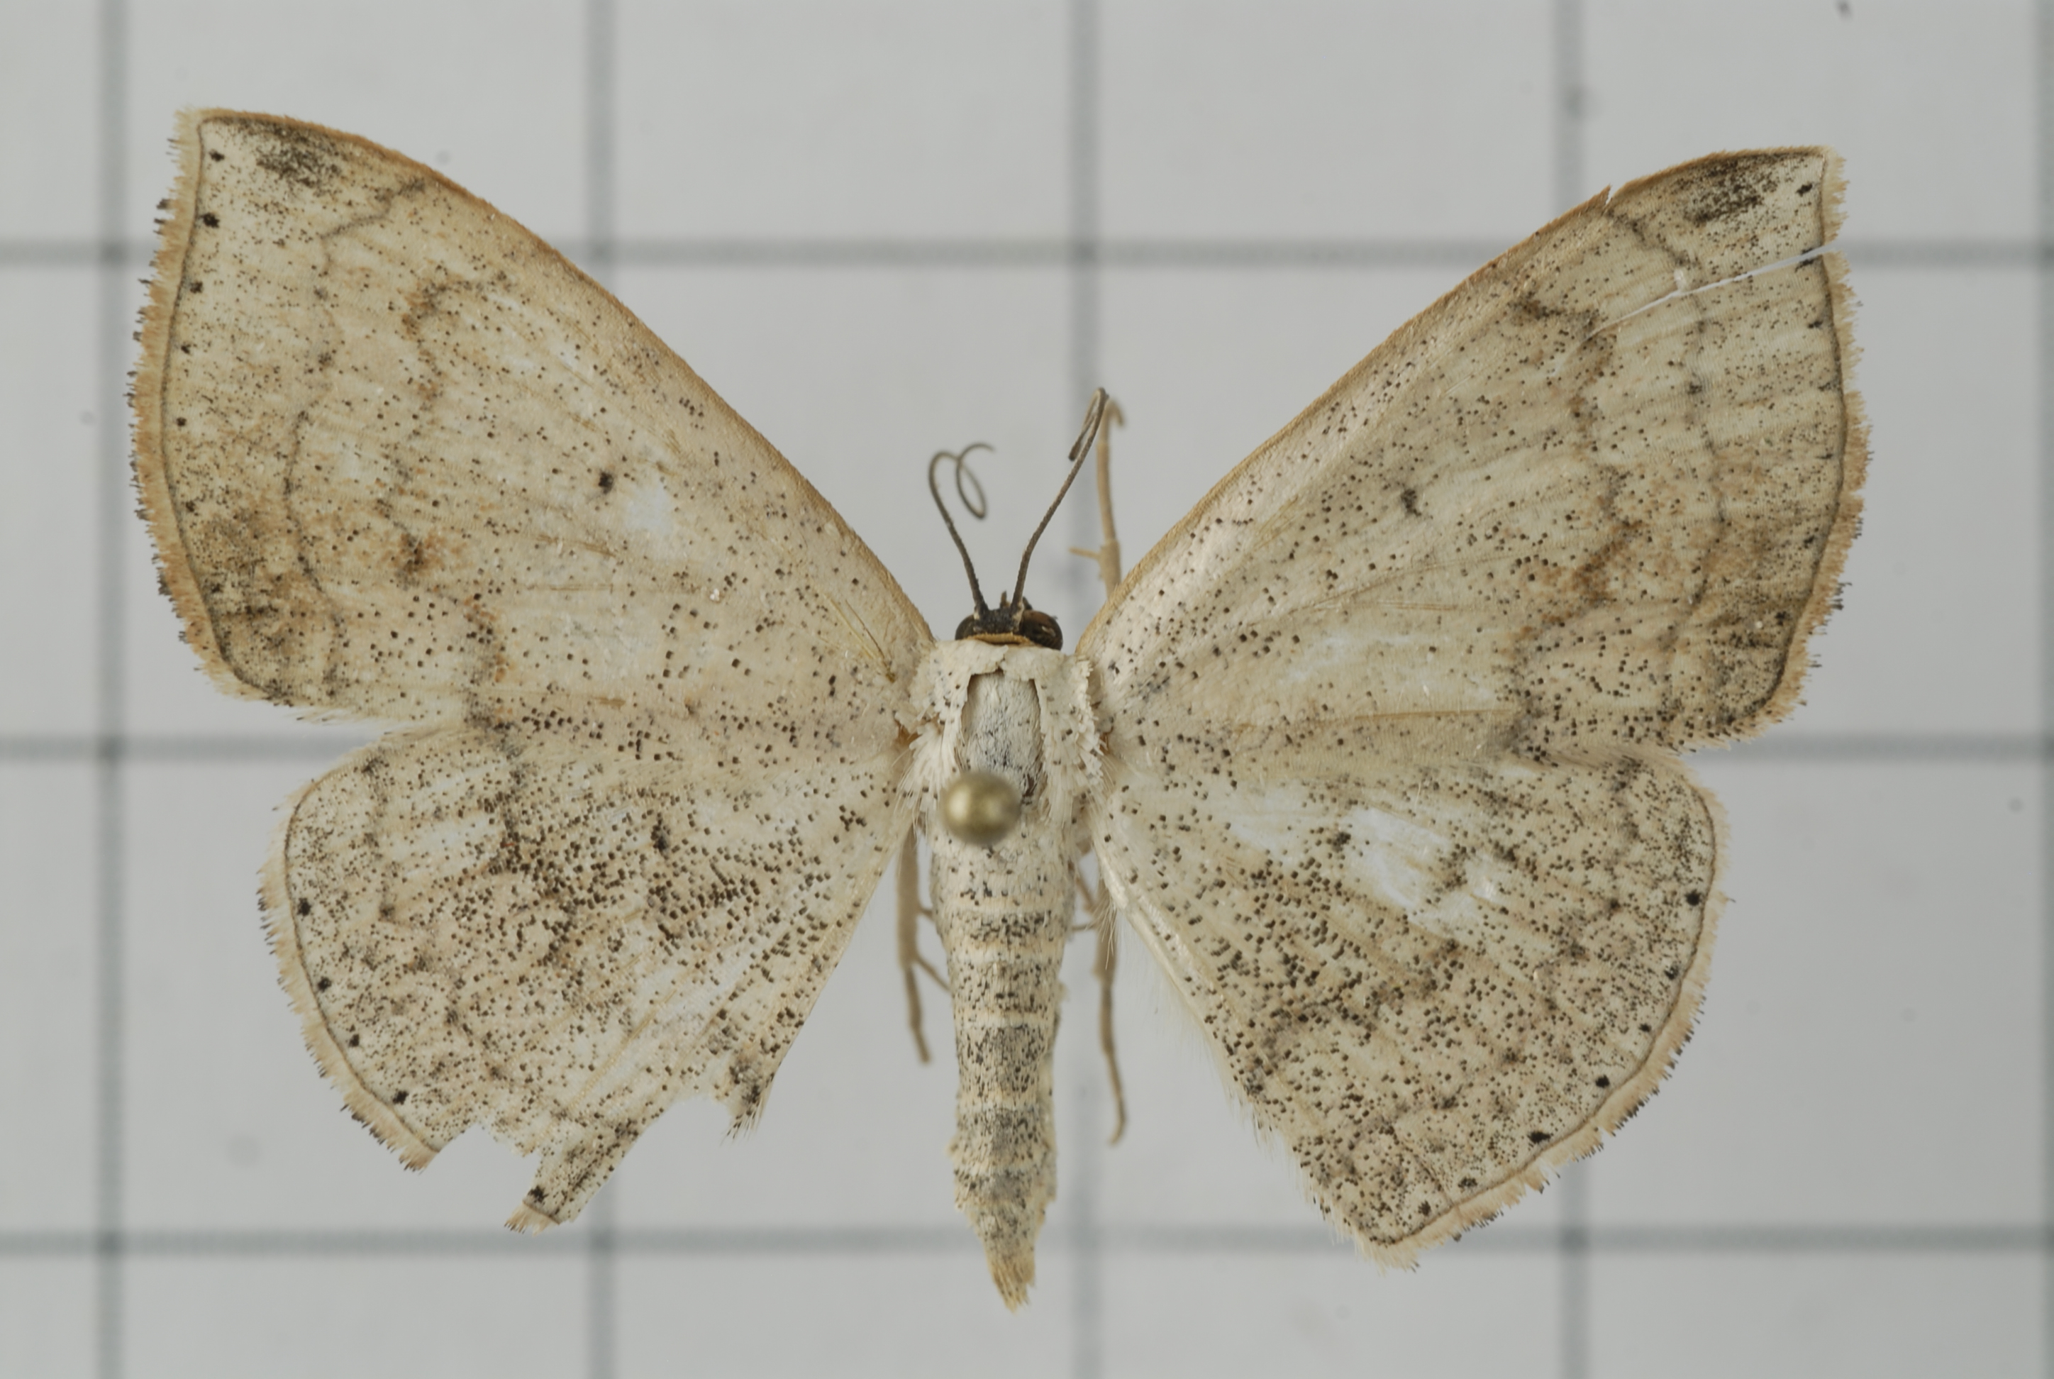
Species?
Somatina plynusaria
